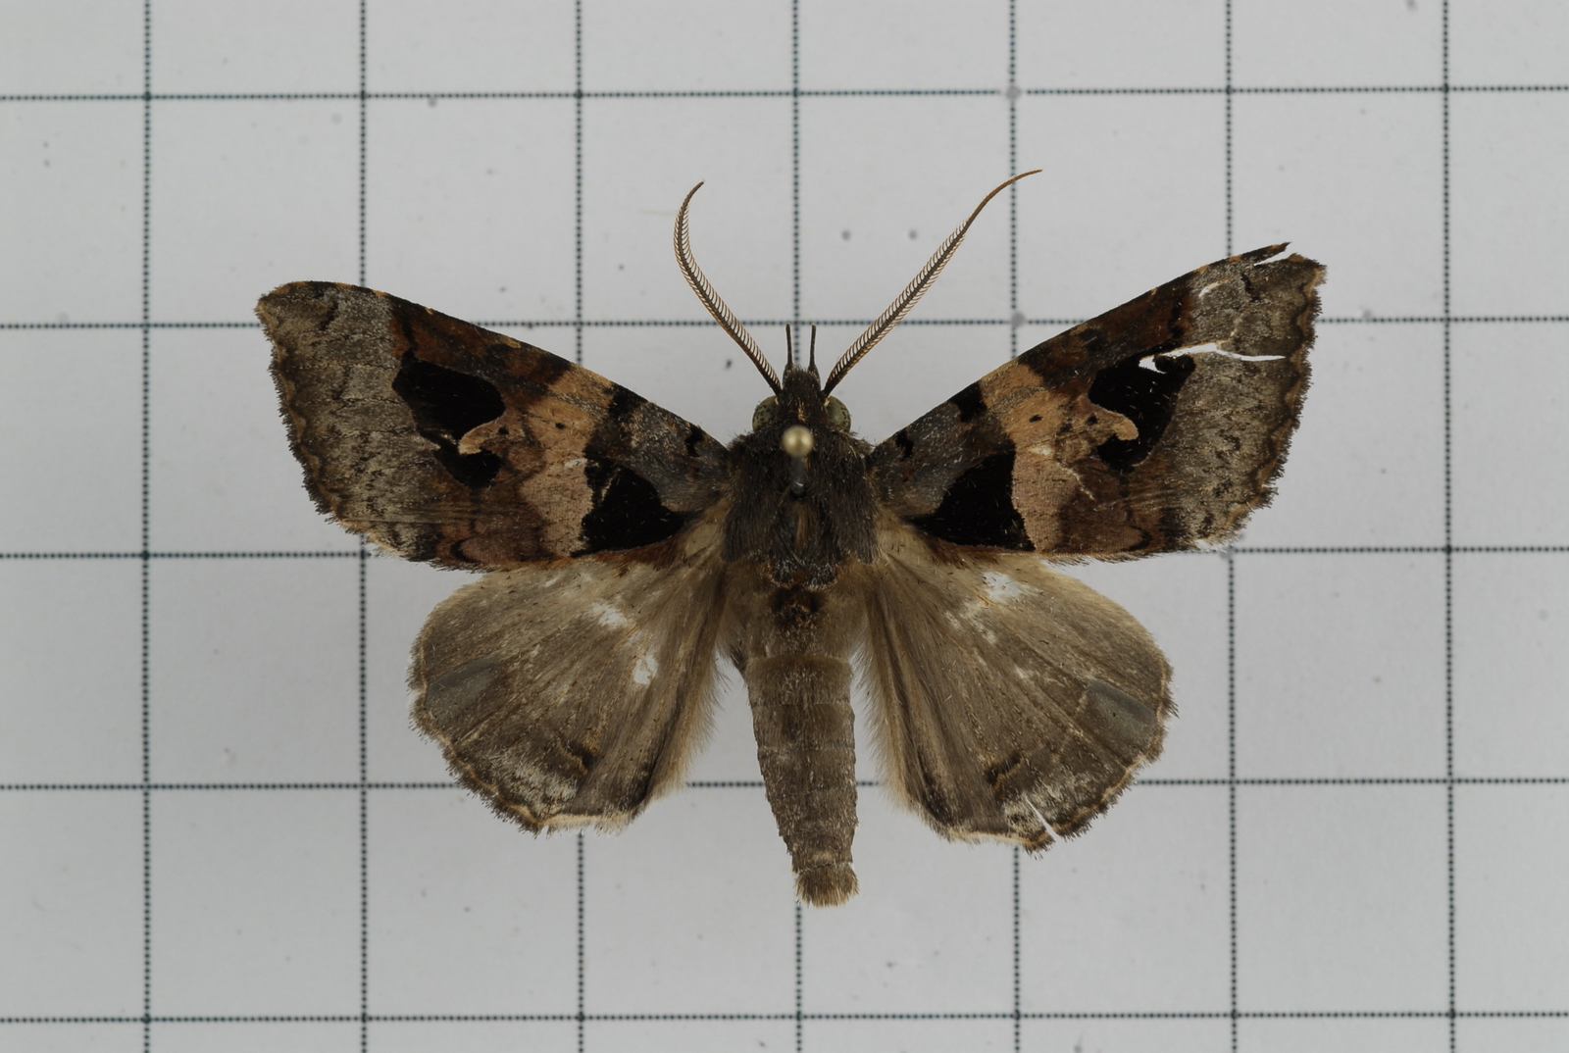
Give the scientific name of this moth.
Avatha chinensis
